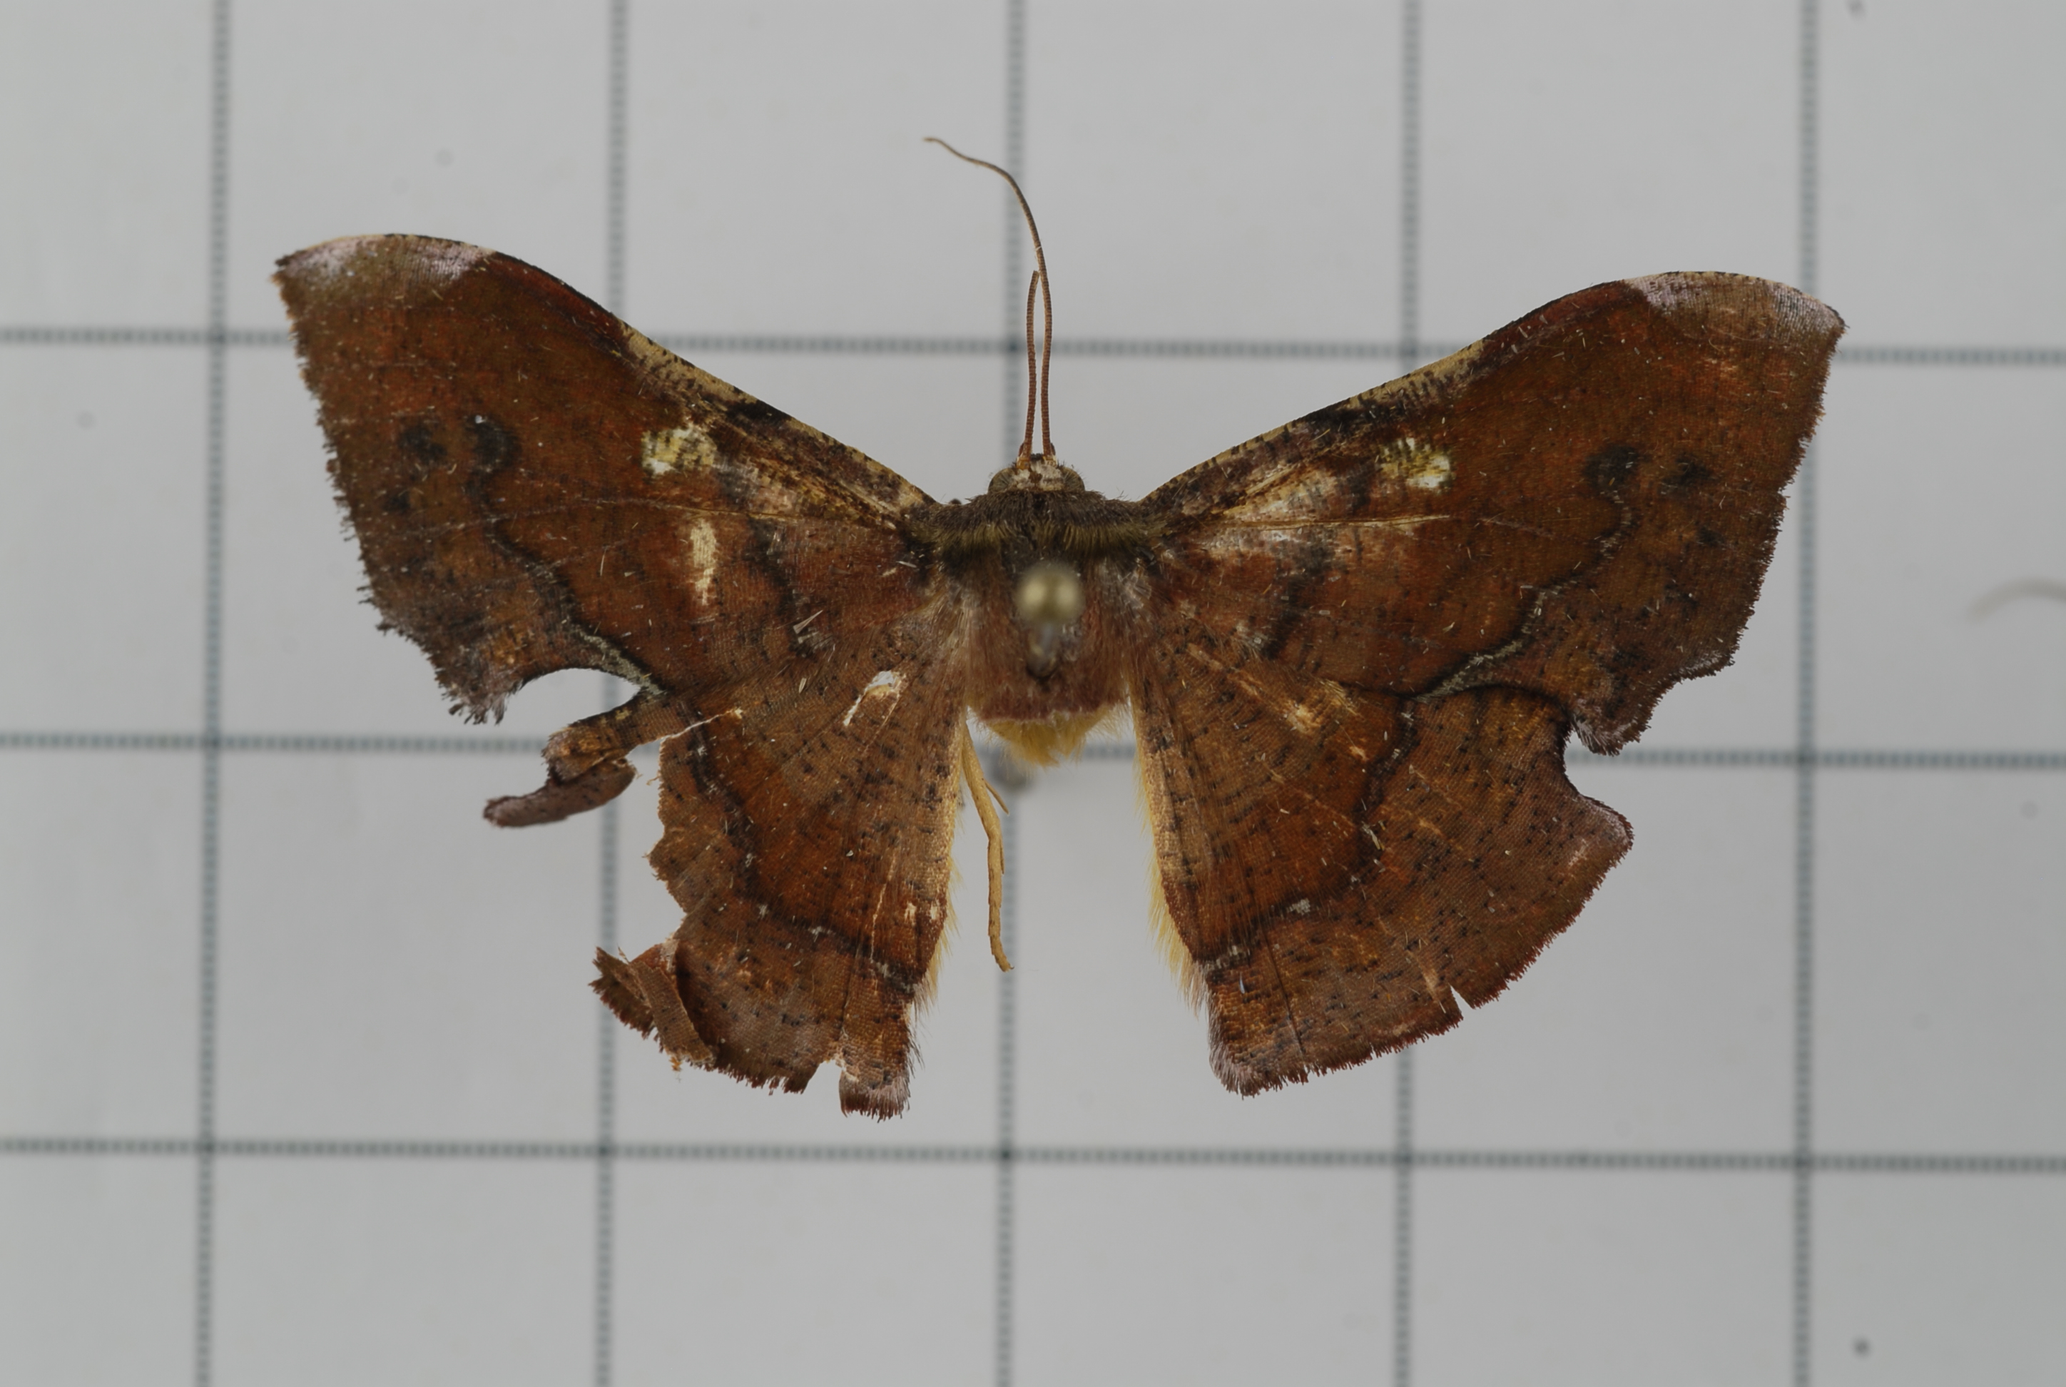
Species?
Fascellina chromataria
